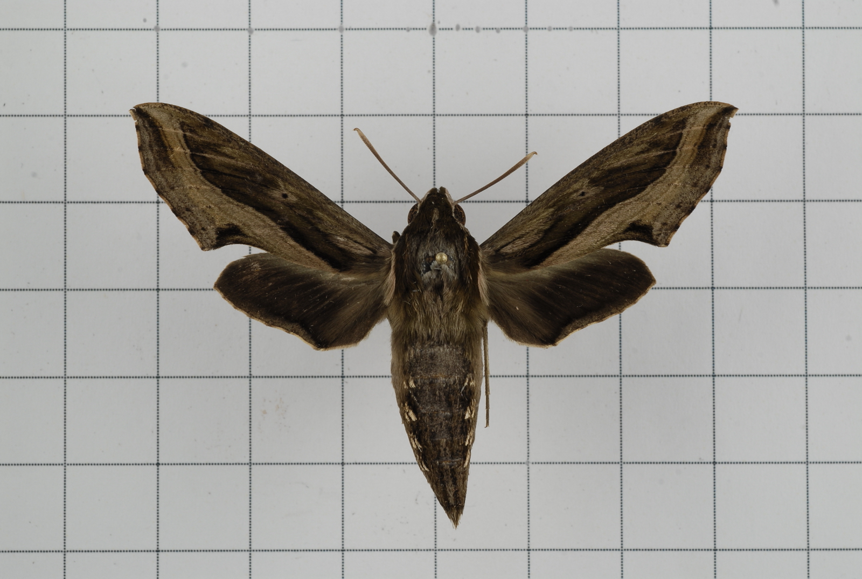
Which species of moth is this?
Hippotion velox
